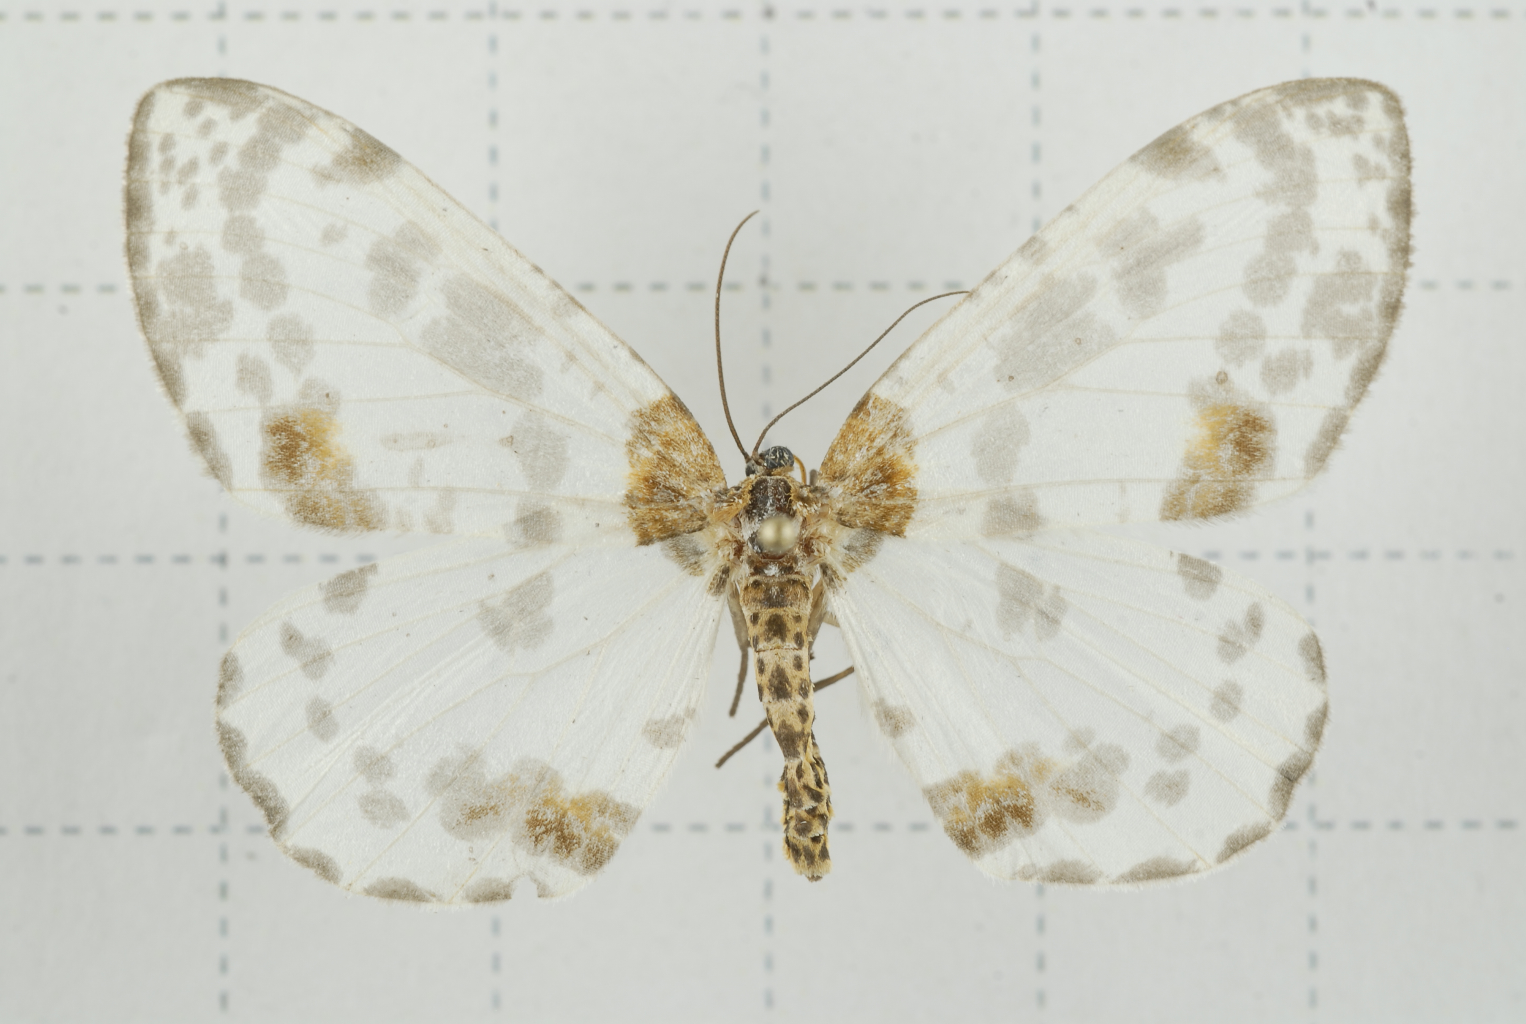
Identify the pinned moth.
Abraxas tenuisuffusa
